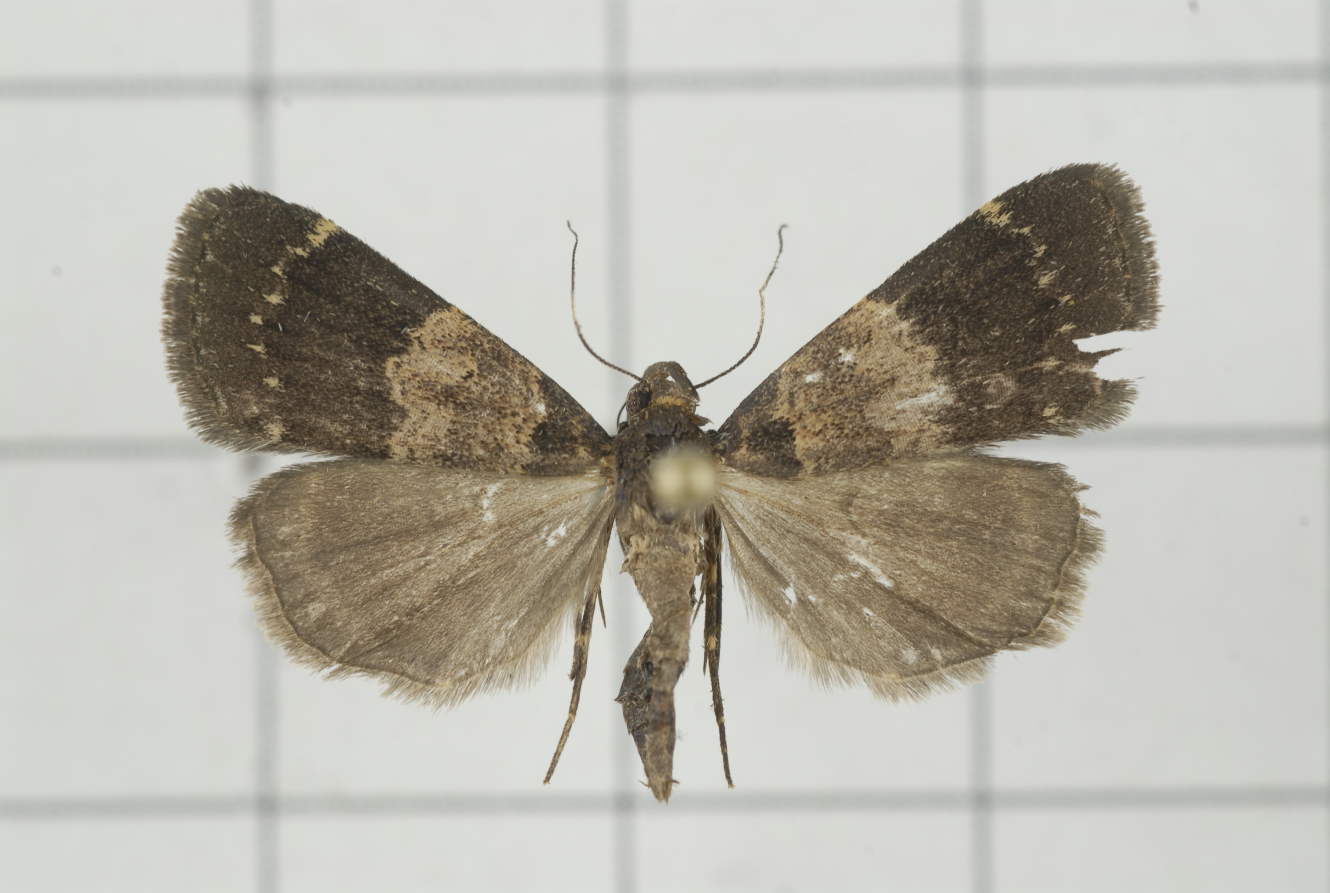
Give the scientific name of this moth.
Hydrillodes nilgirialis
